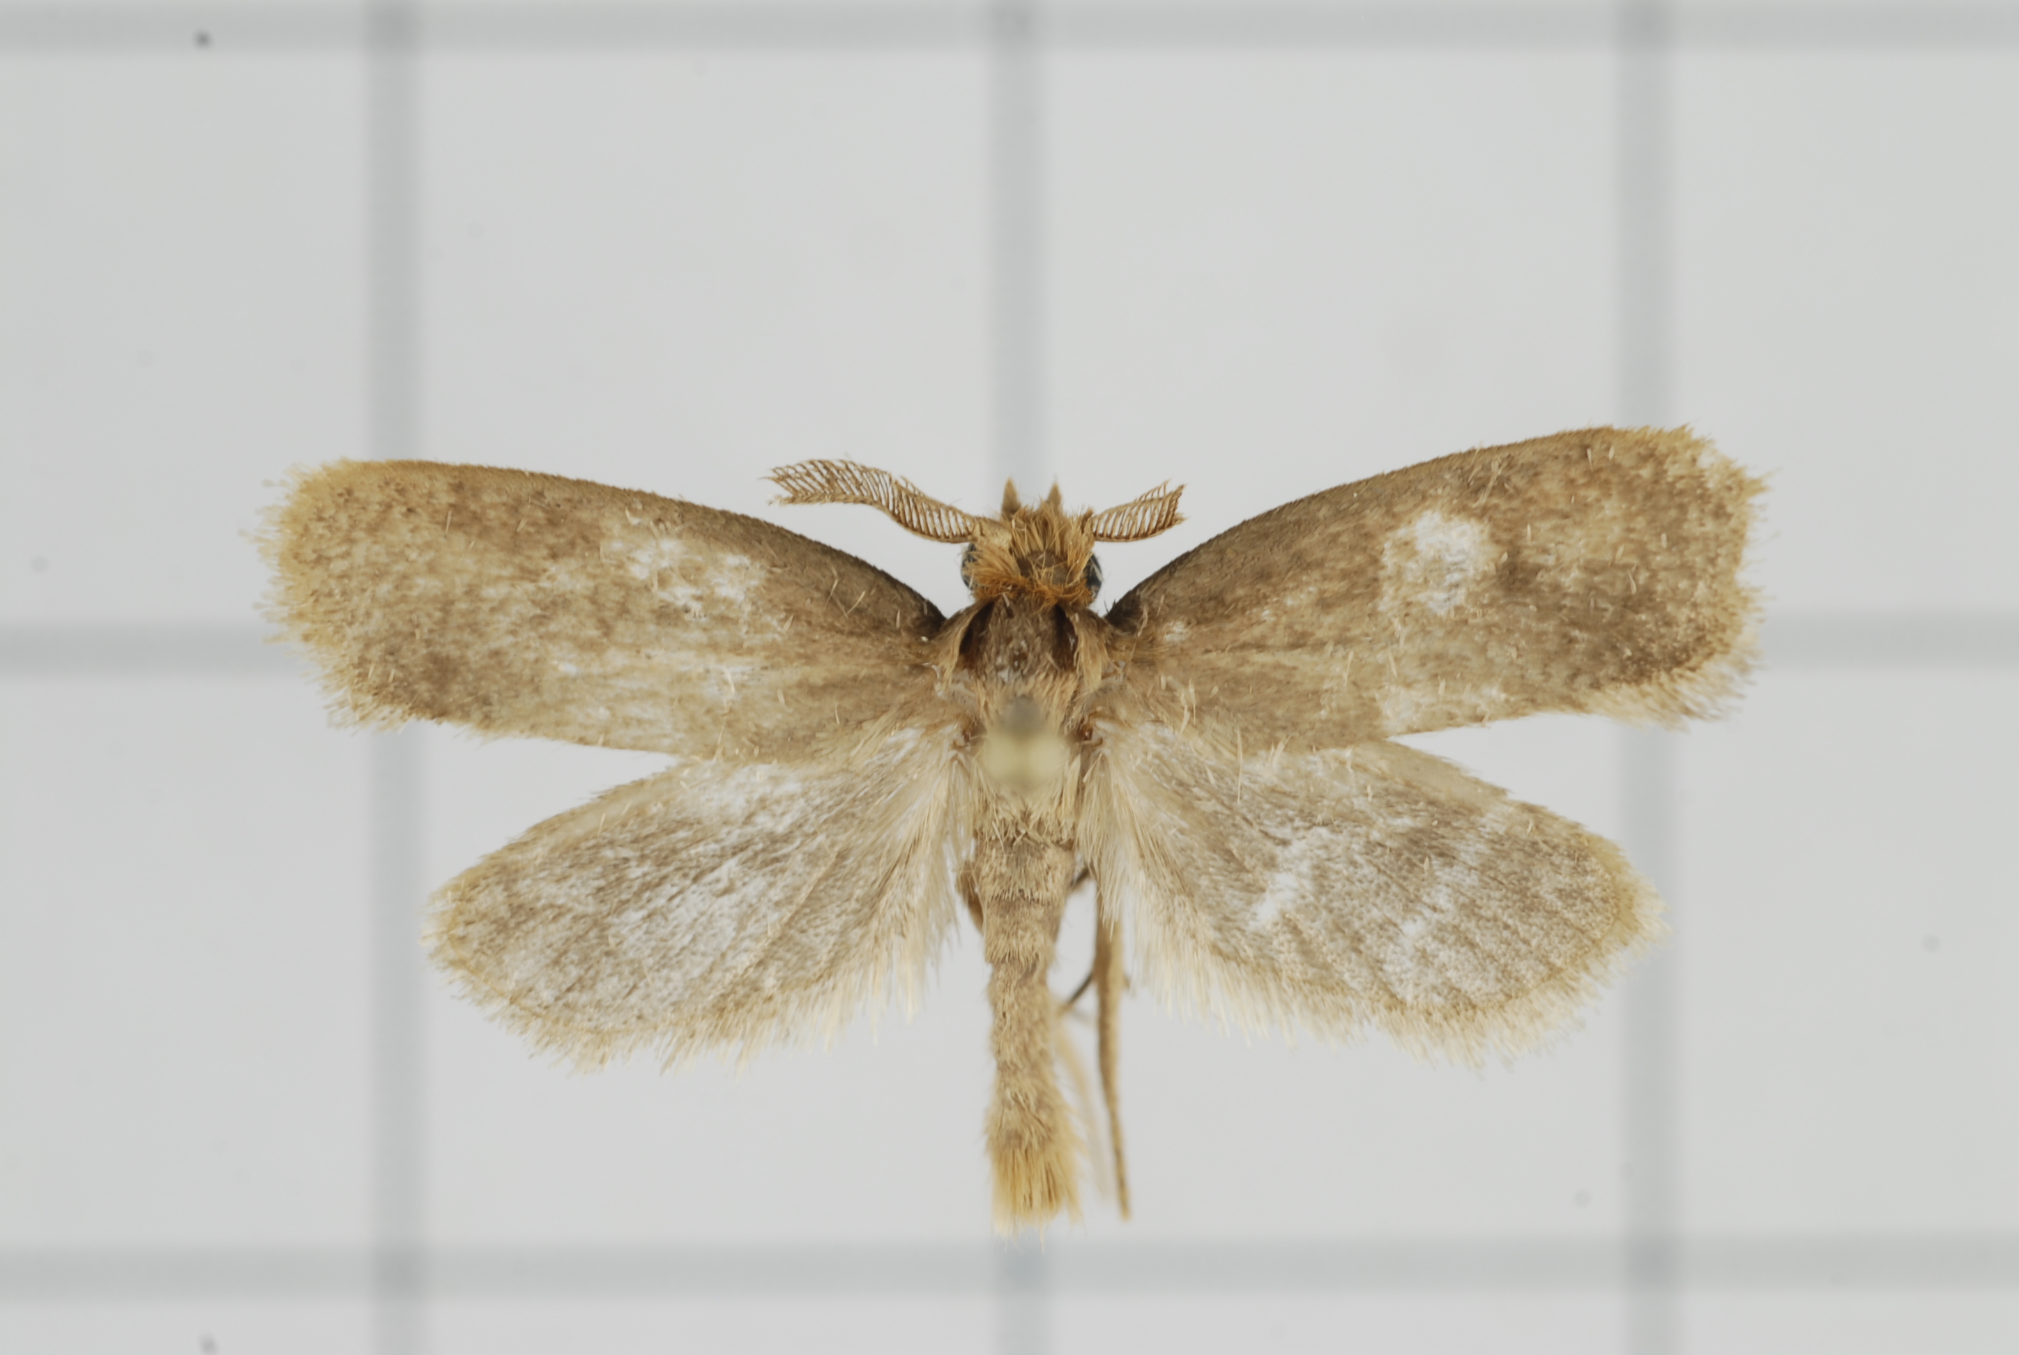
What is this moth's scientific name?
Compsoctena pinguis
